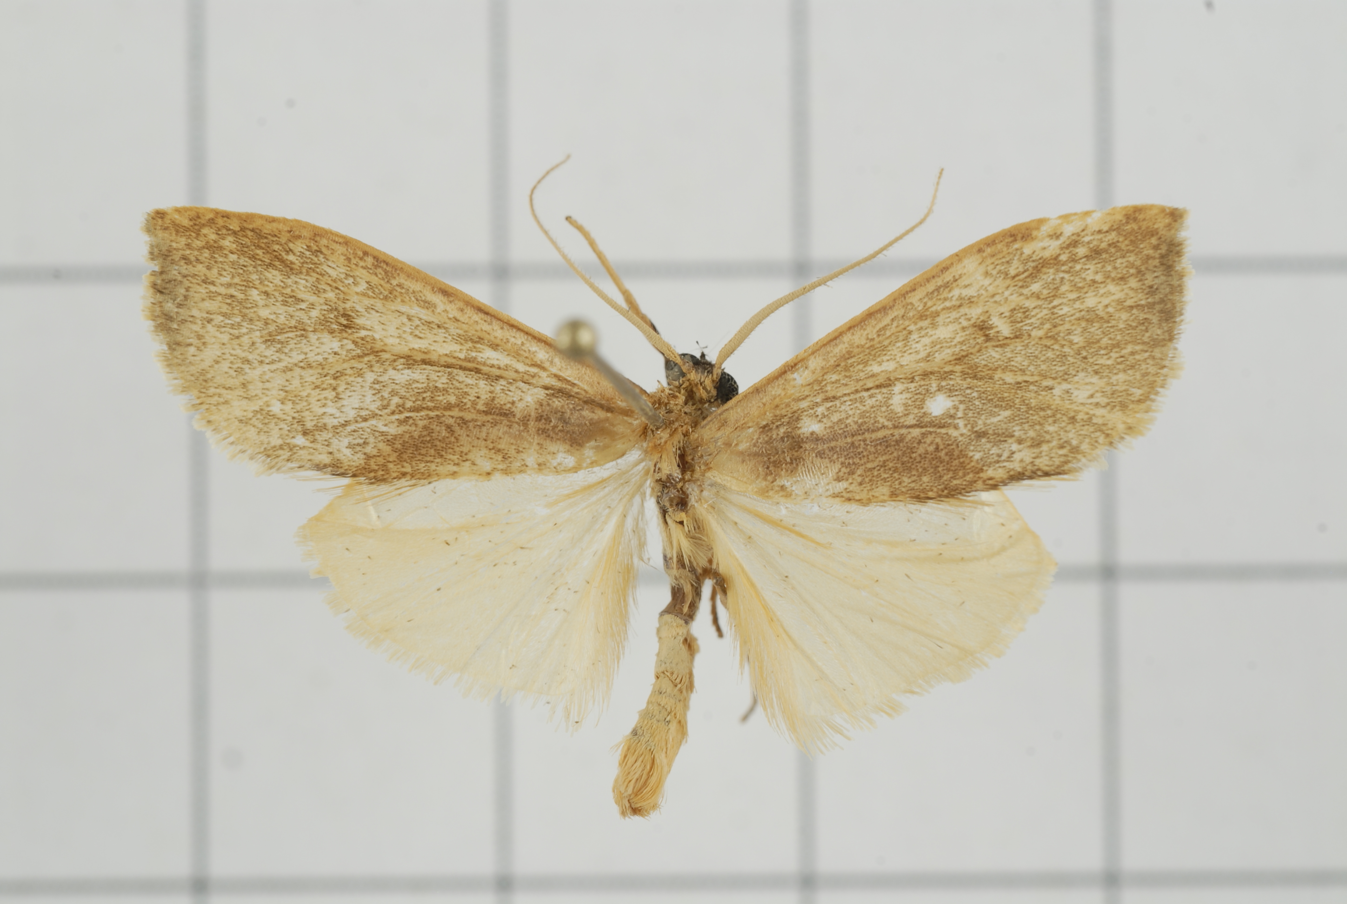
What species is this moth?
Nishada formosibia
